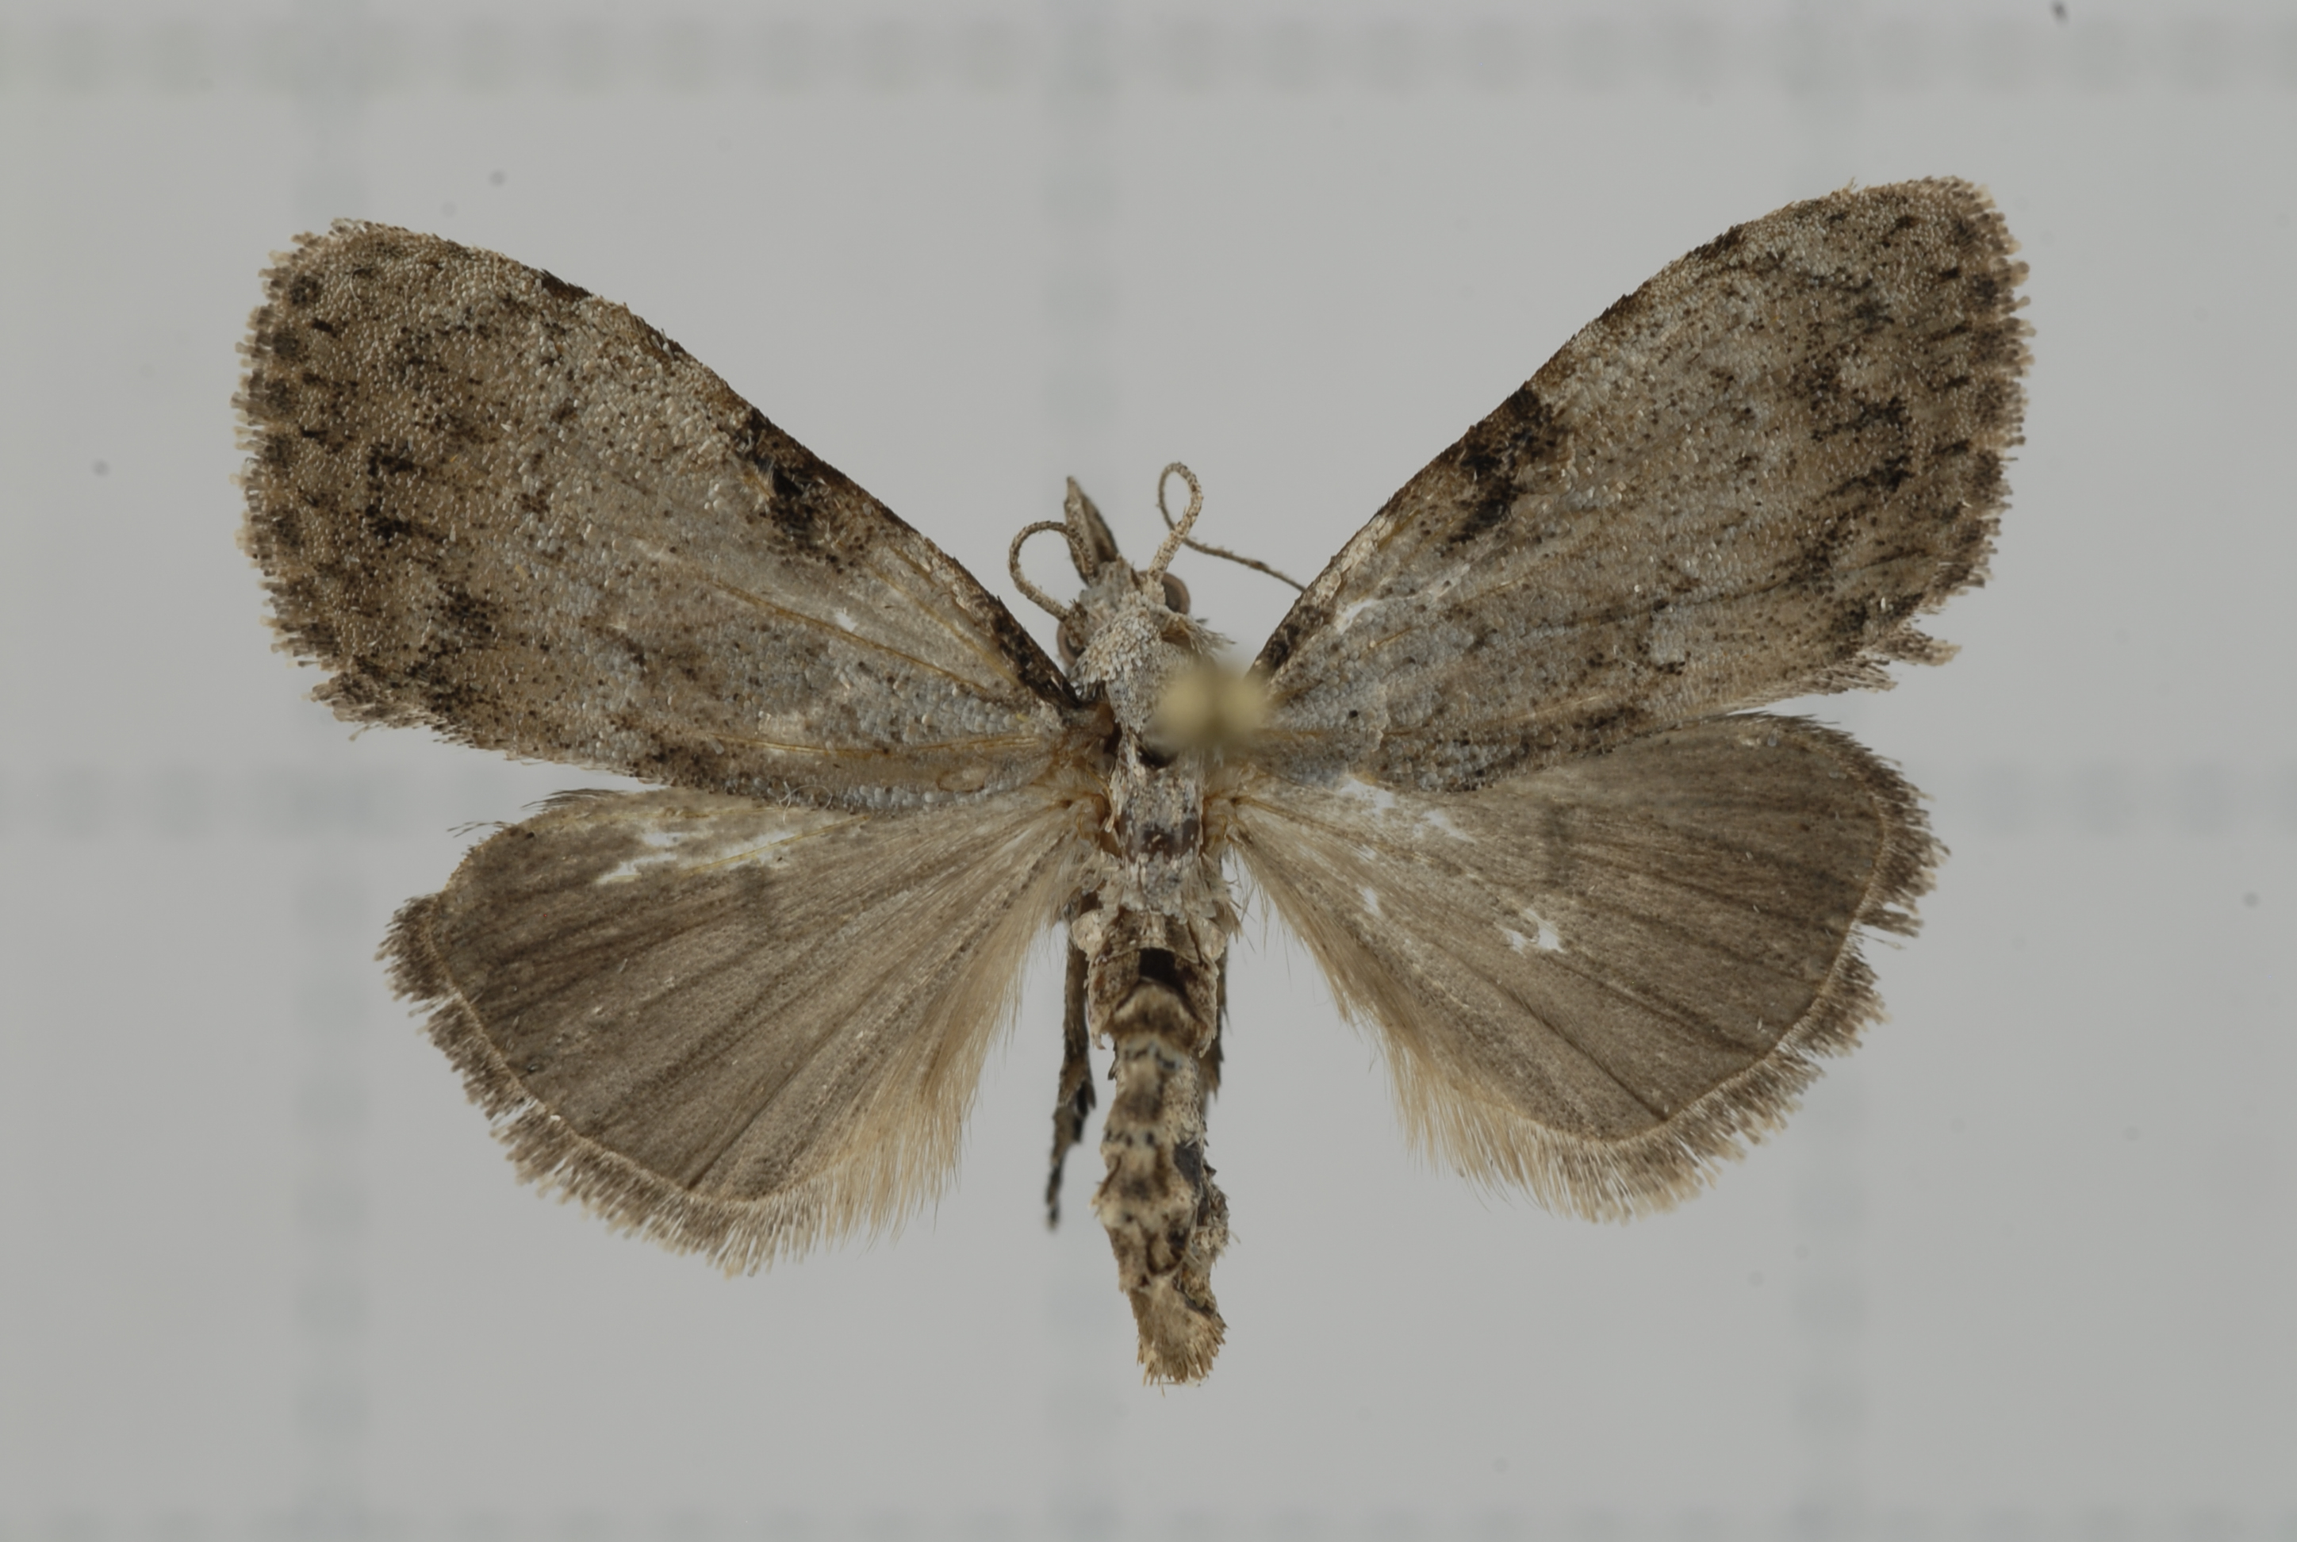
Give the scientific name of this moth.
Meganola major takasago
